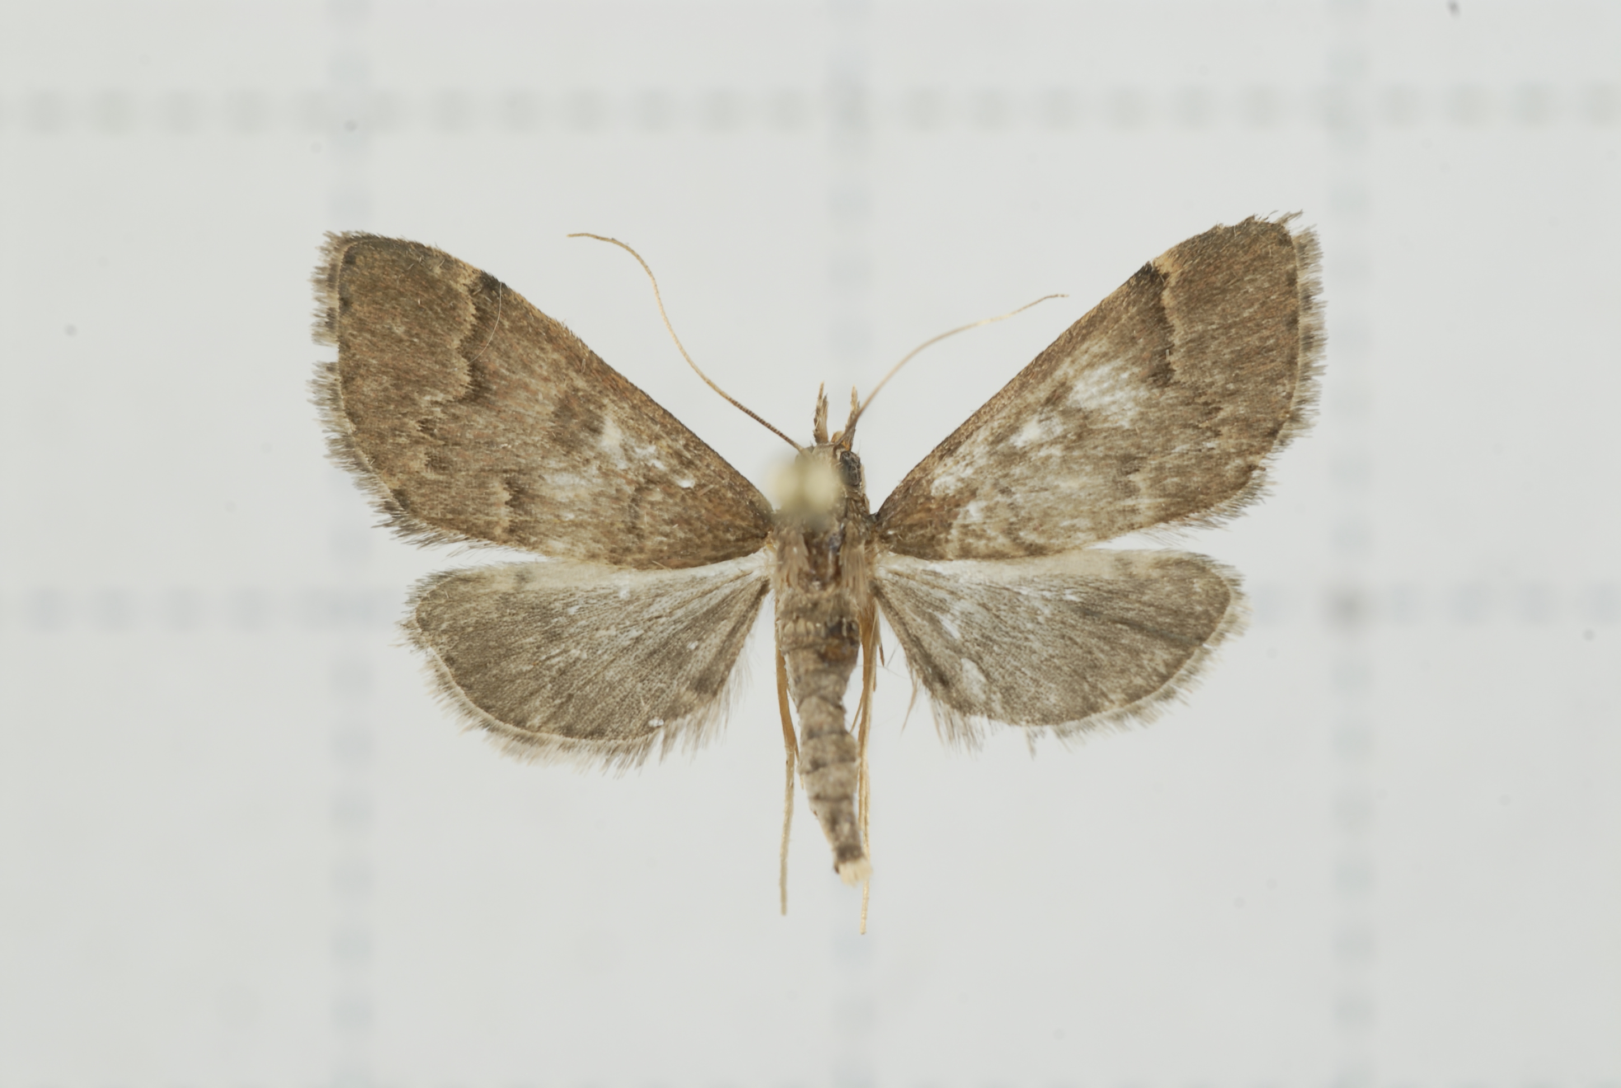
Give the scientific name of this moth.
Camptomastix hisbonalis
